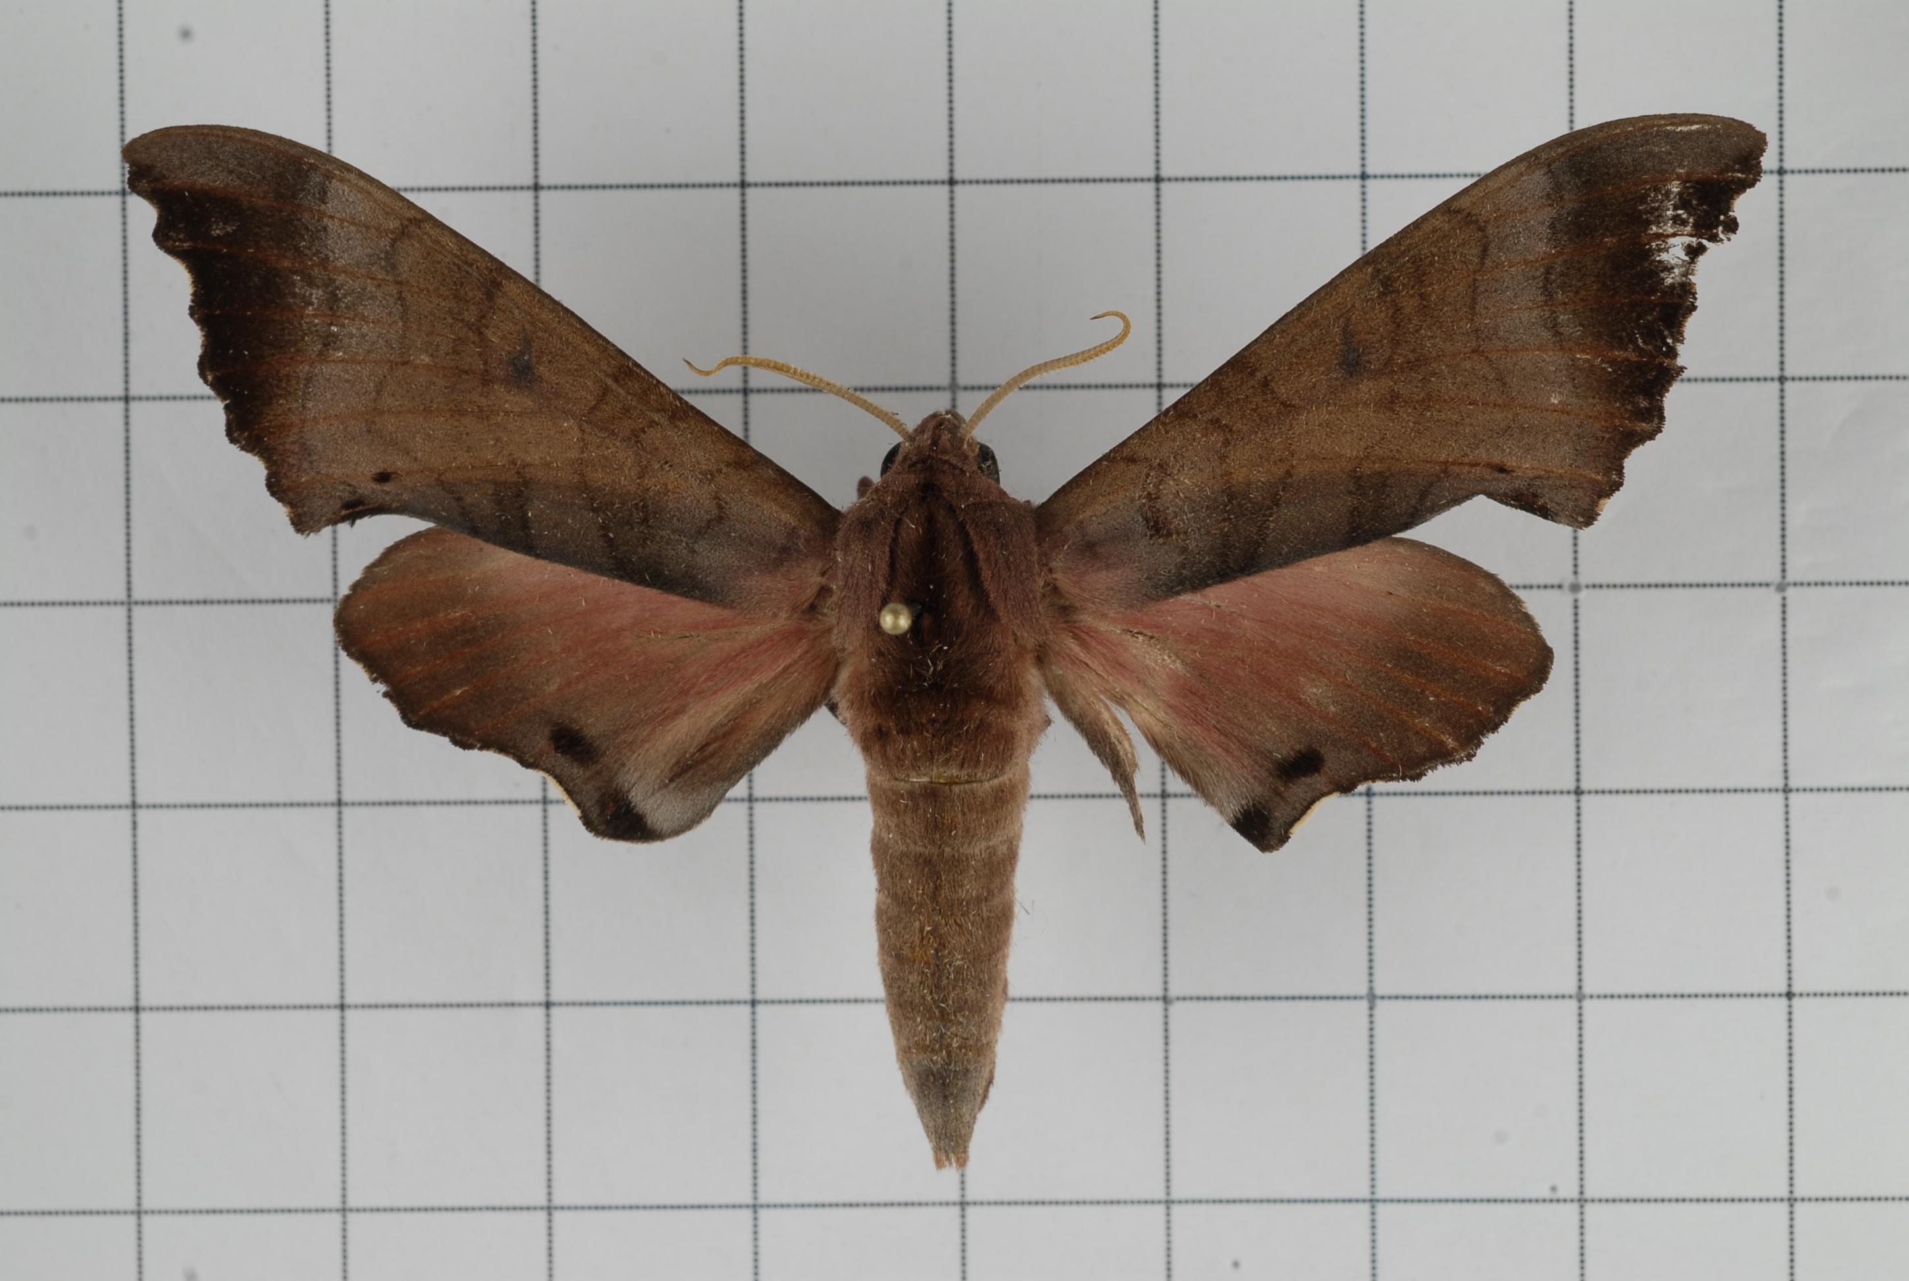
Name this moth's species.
Marumba gaschkewitschii gressitti
